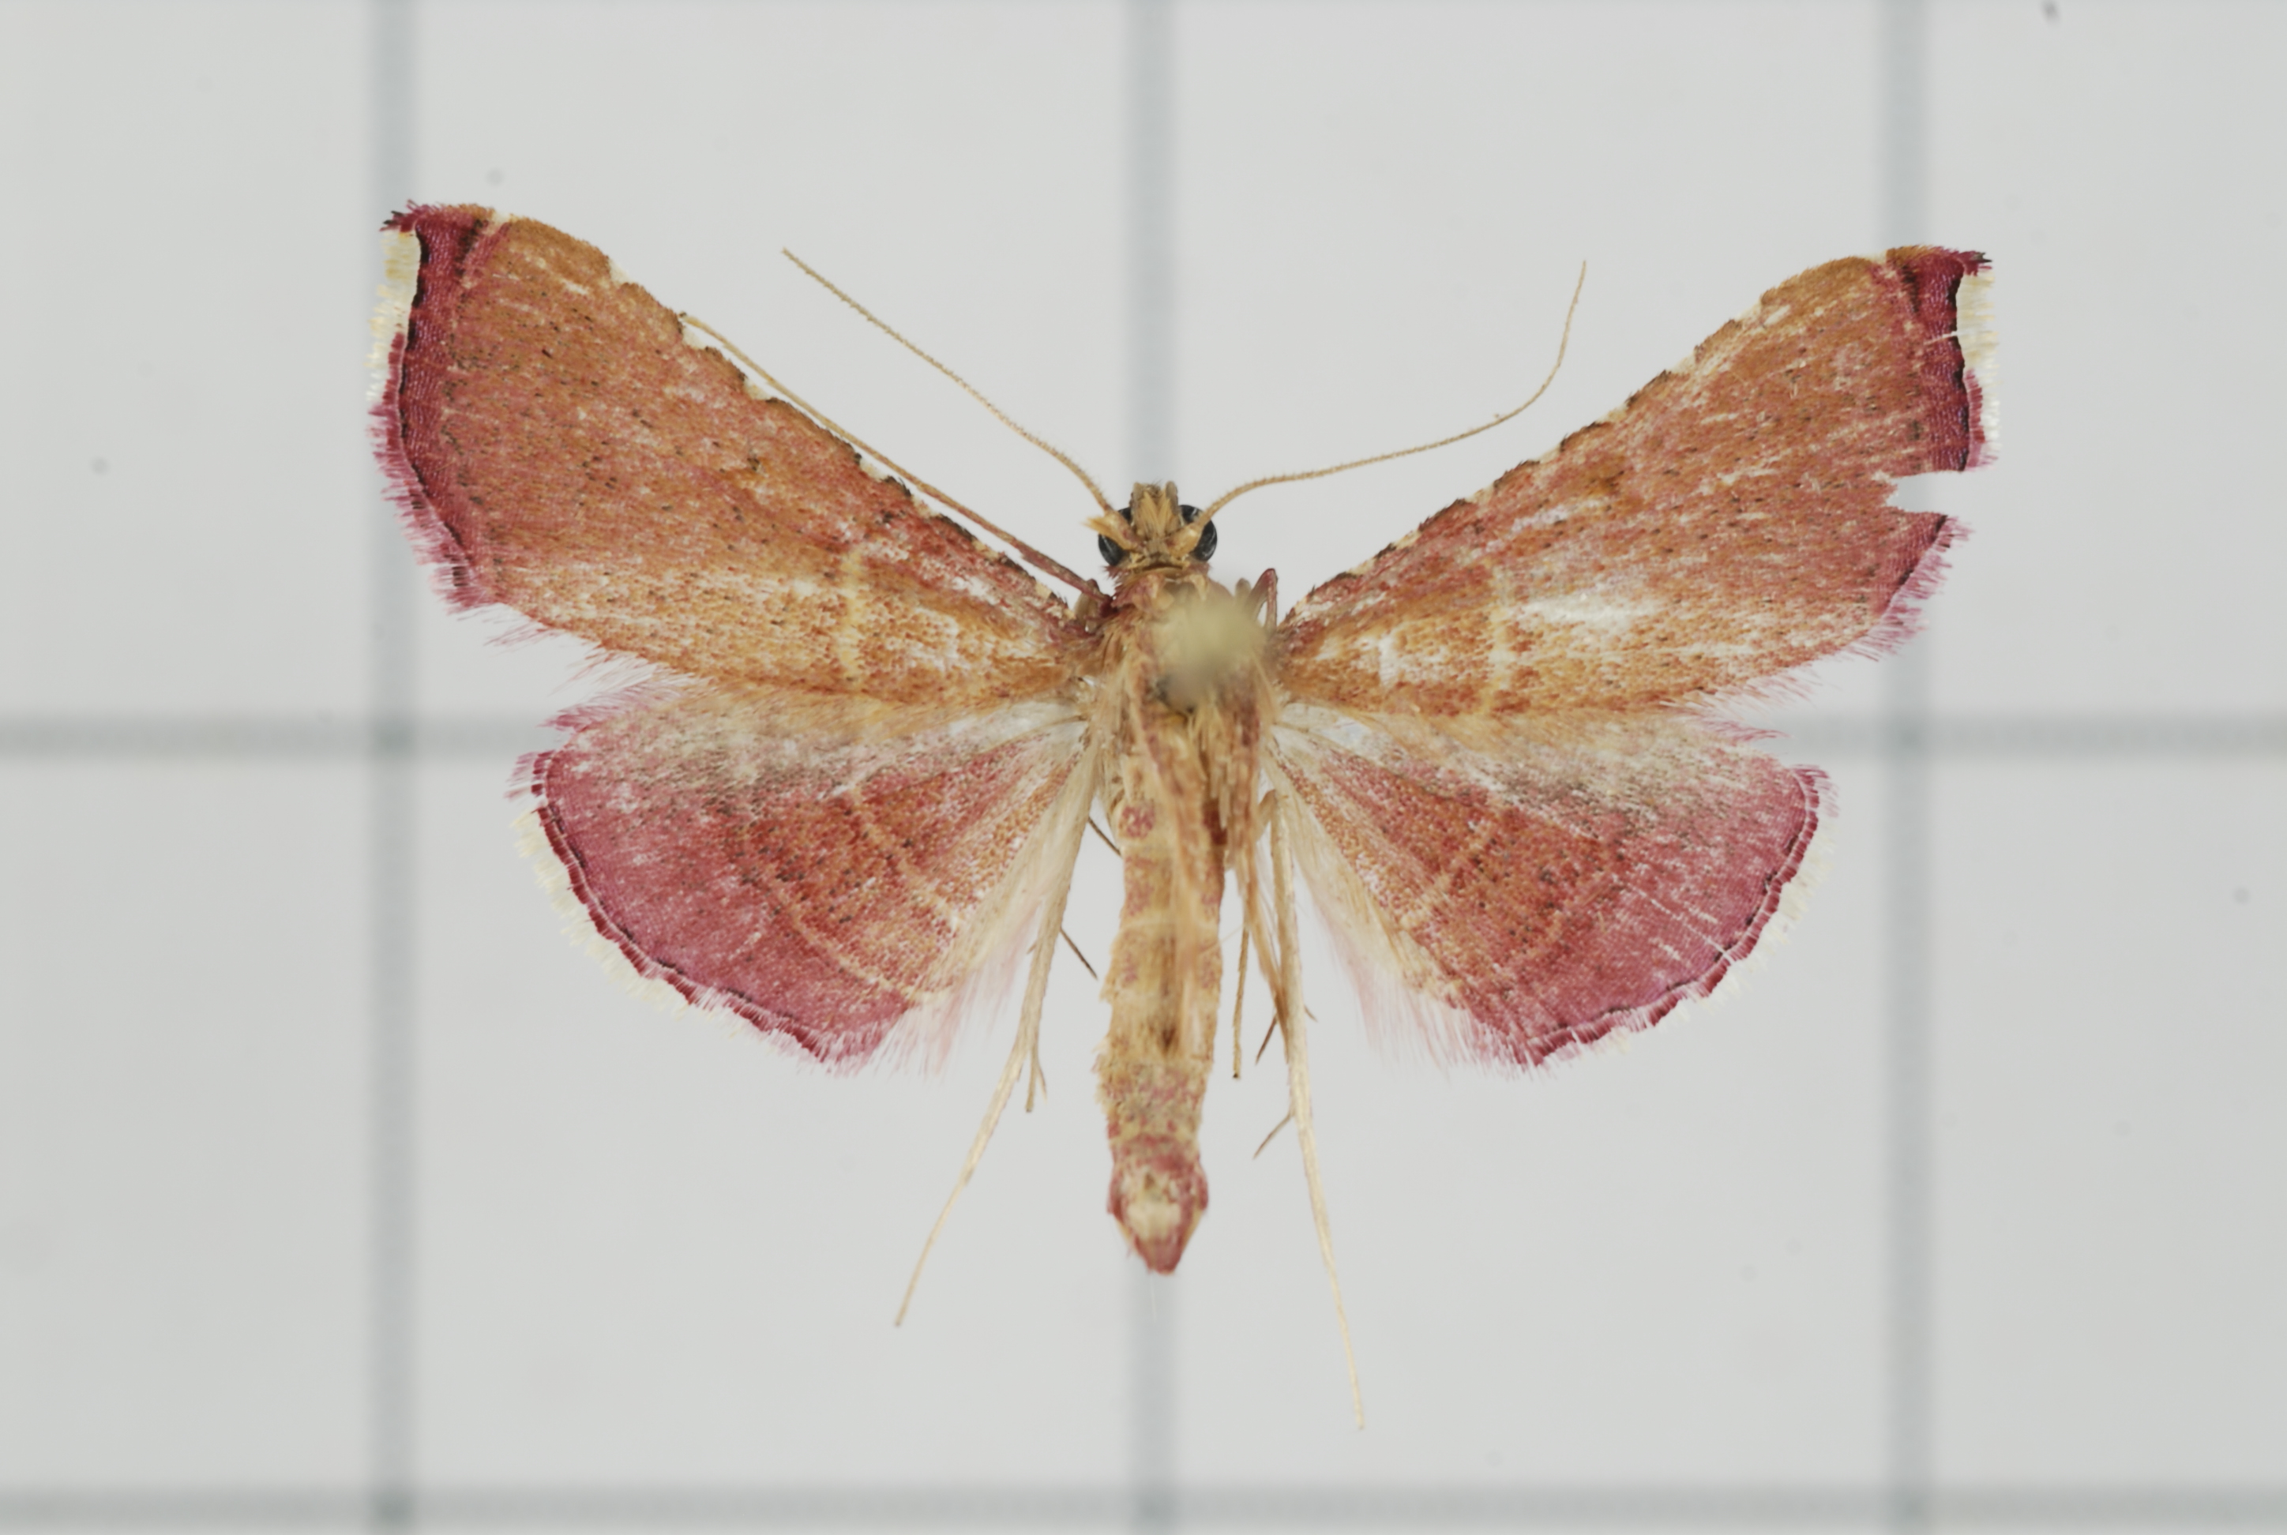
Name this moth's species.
Endotricha minialis
